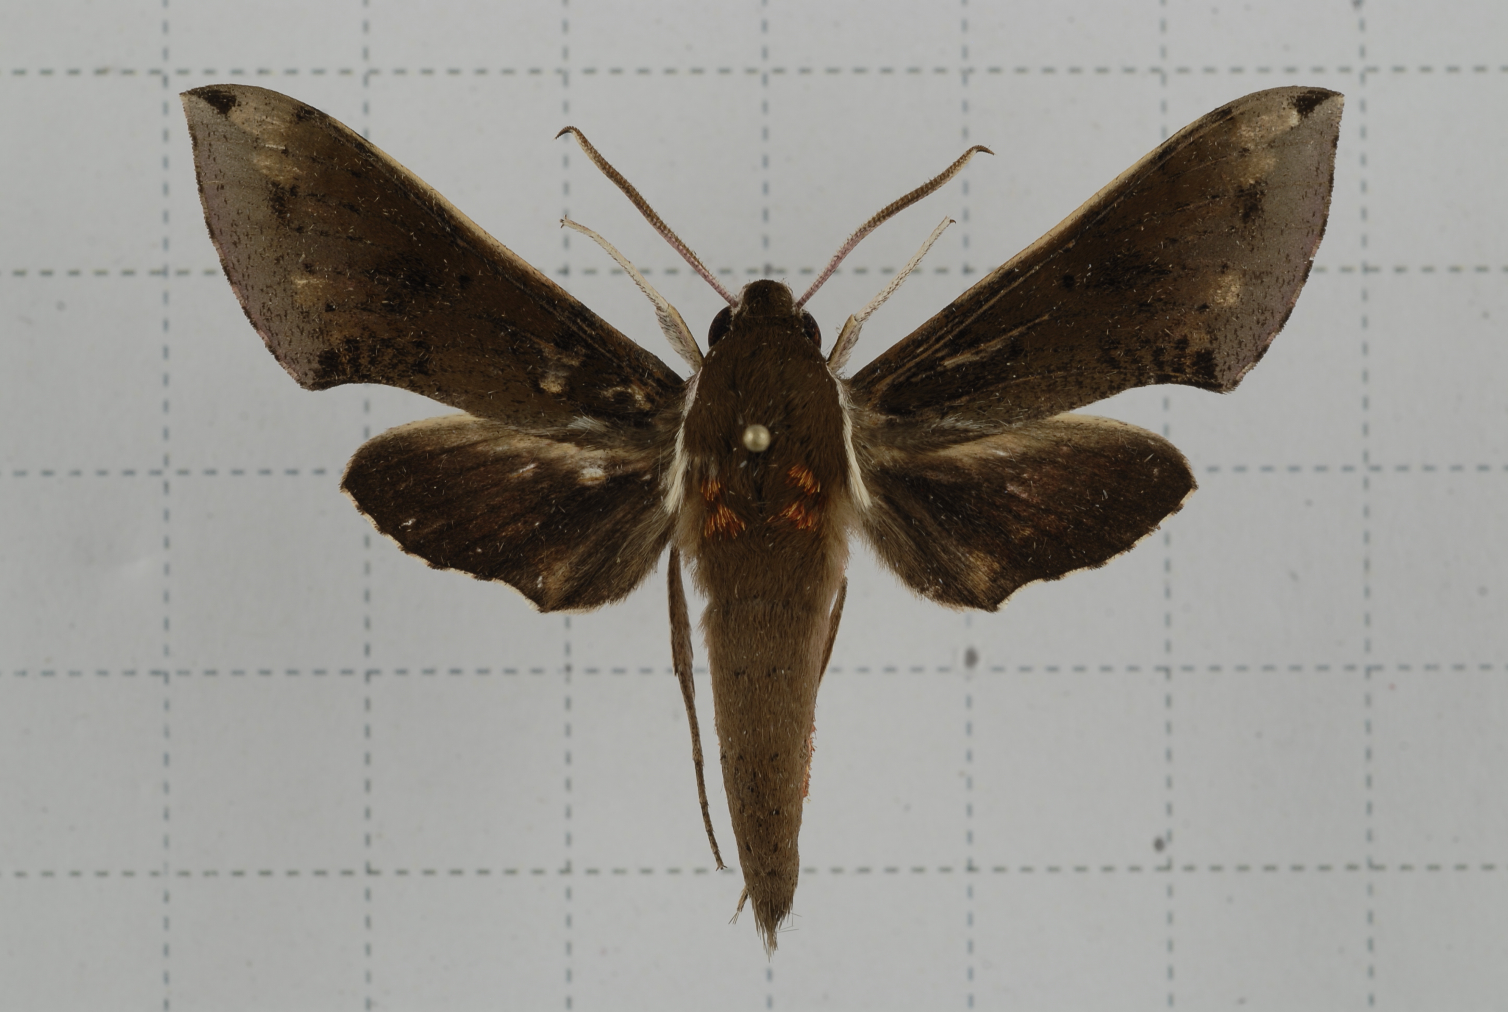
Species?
Rhagastis mongoliana
